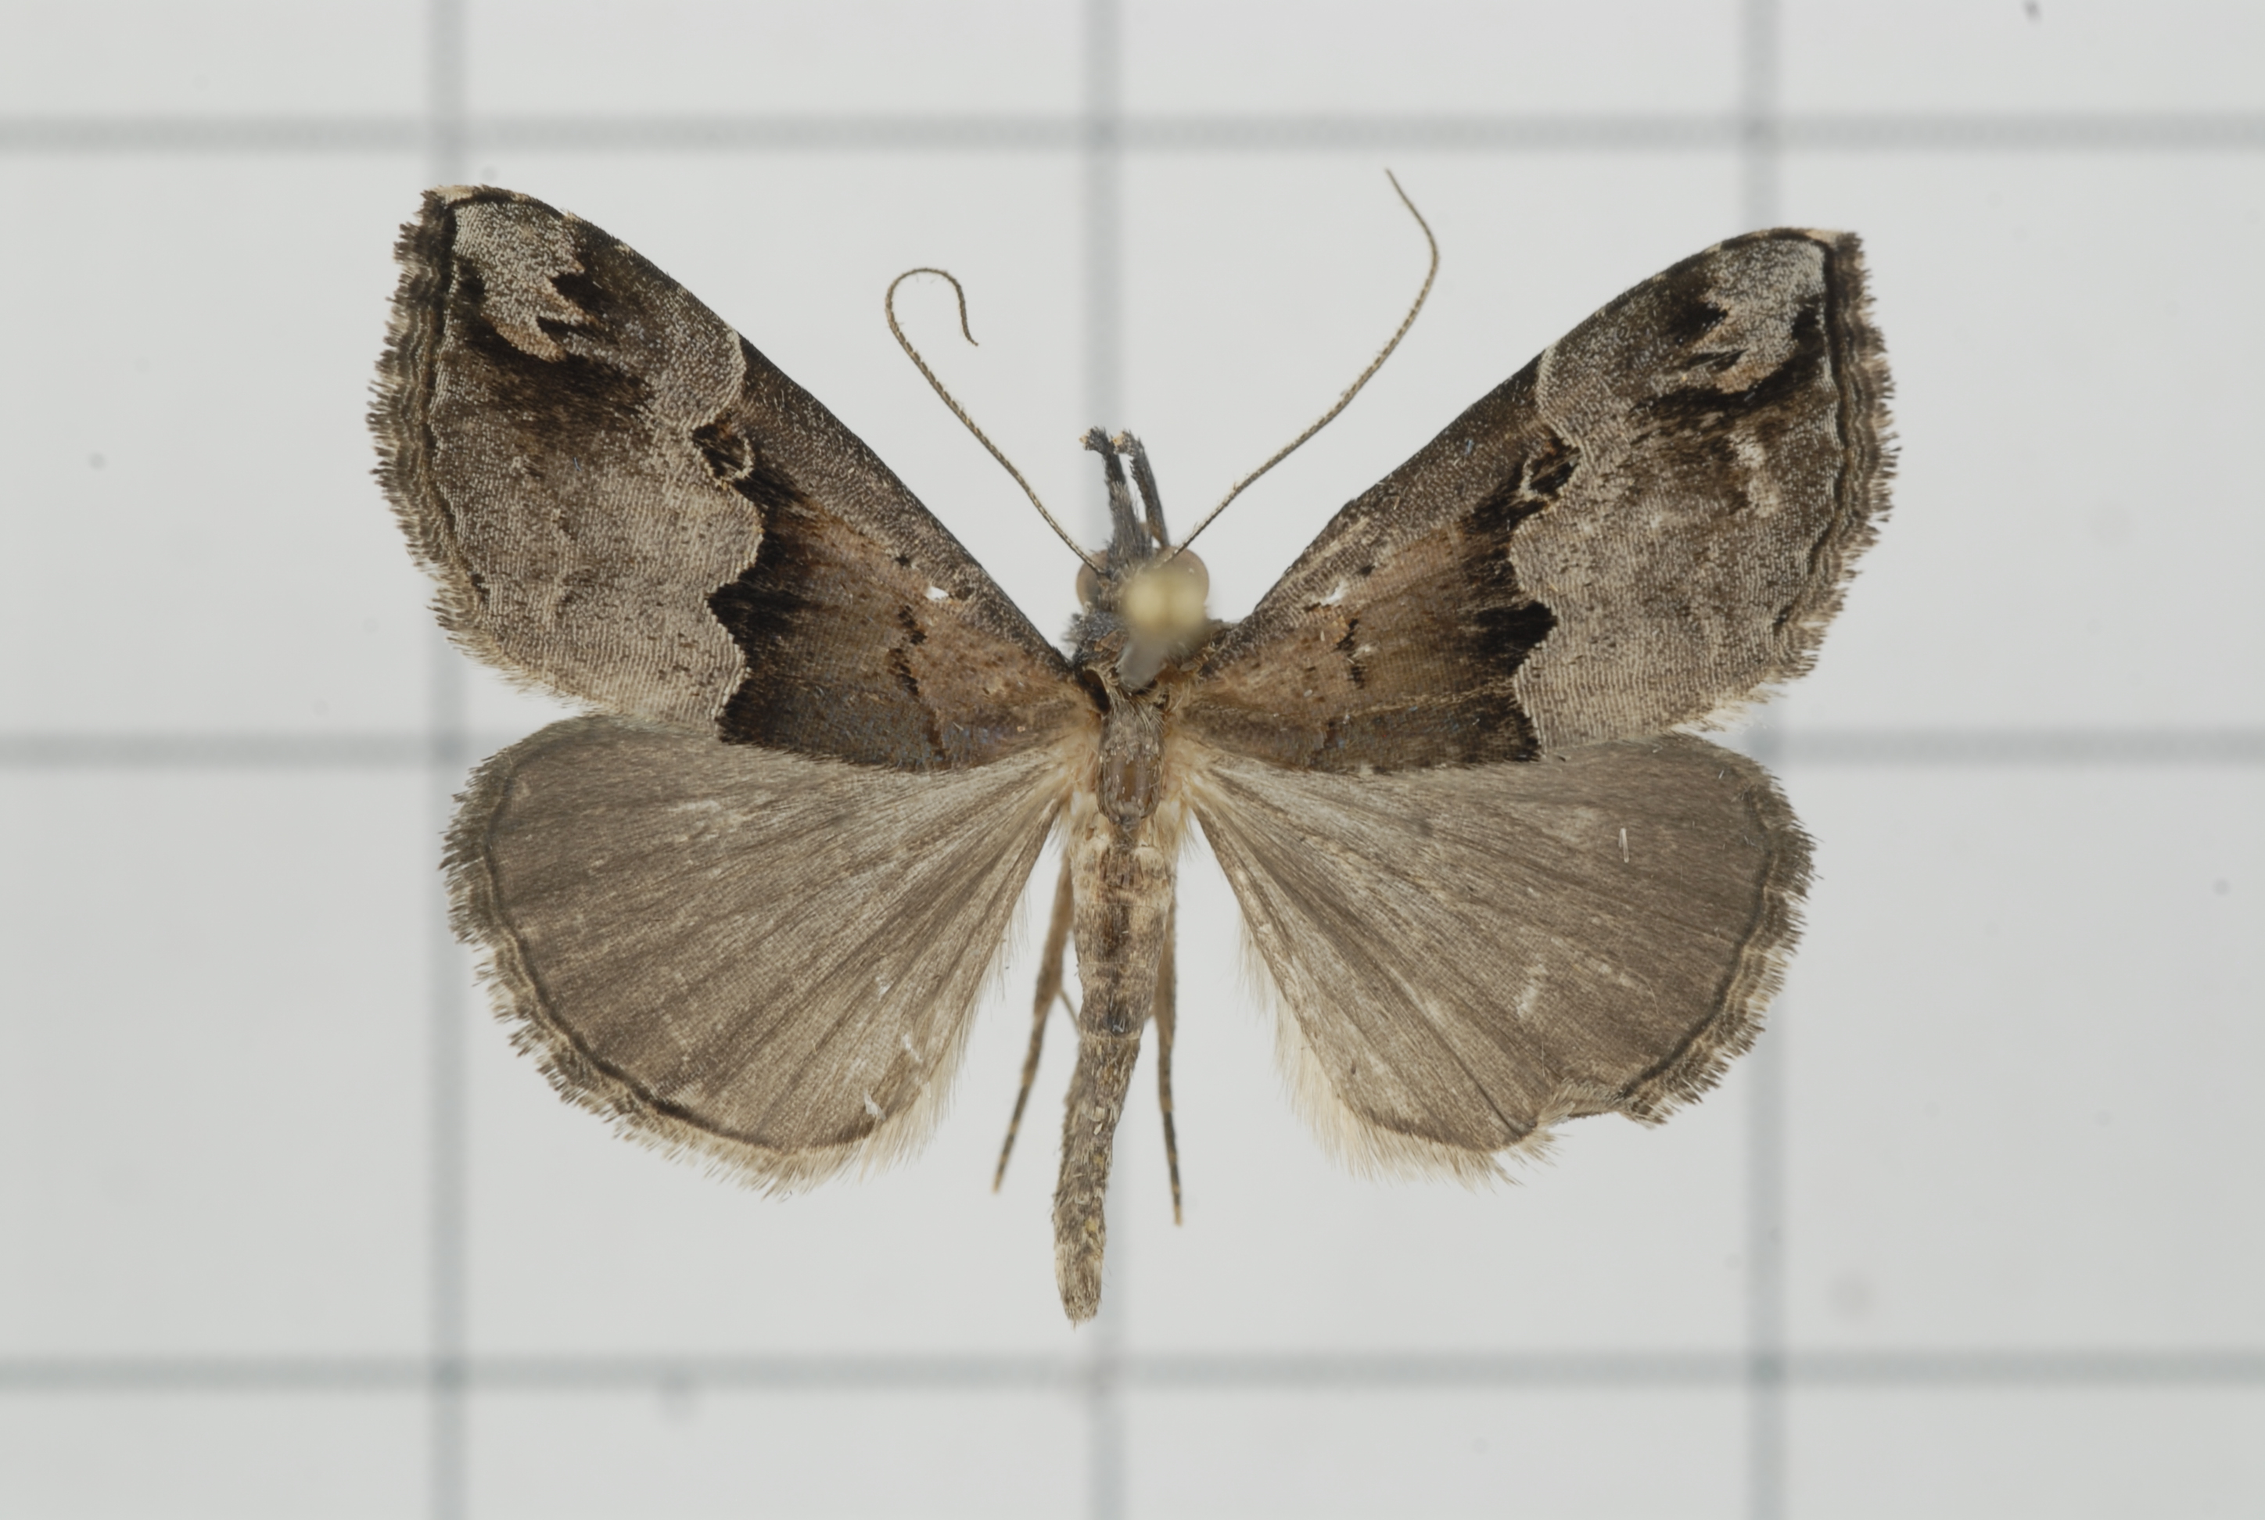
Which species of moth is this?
Dichromia indicatalis
